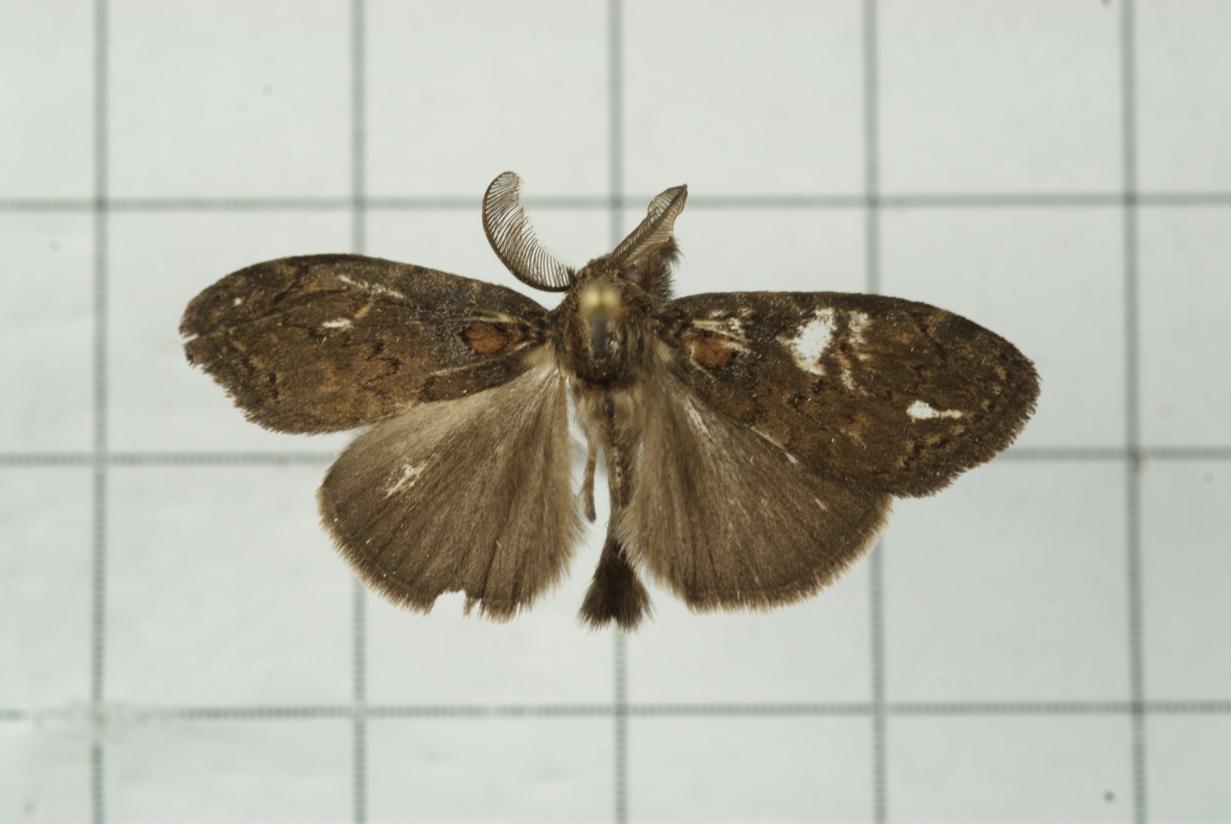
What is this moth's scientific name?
Olene dudgeoni
